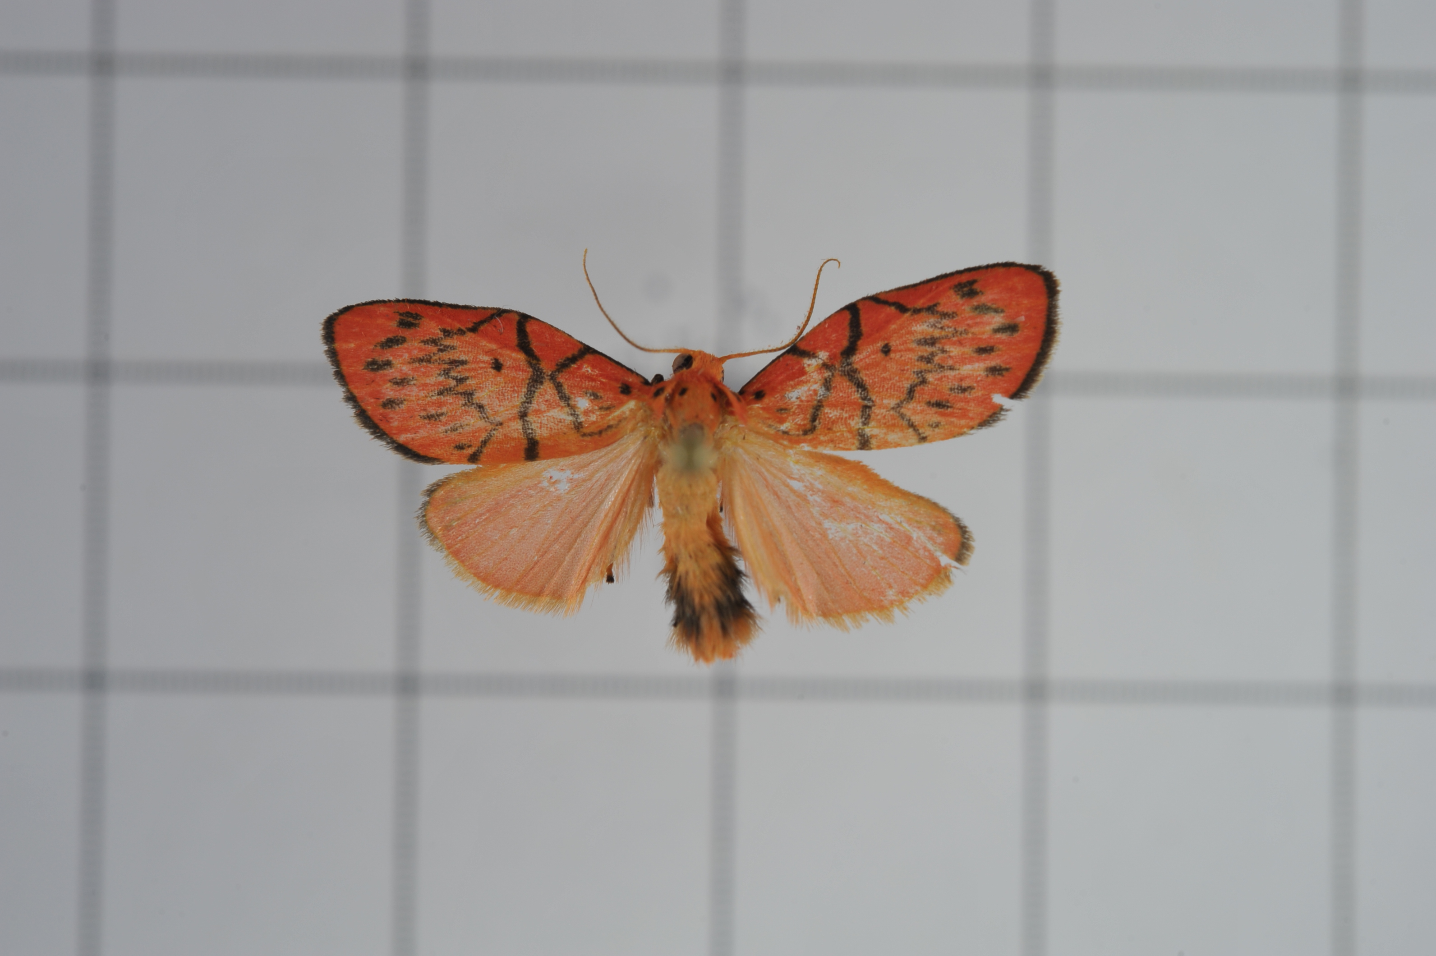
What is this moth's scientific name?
Aberrasine lichenshihi
